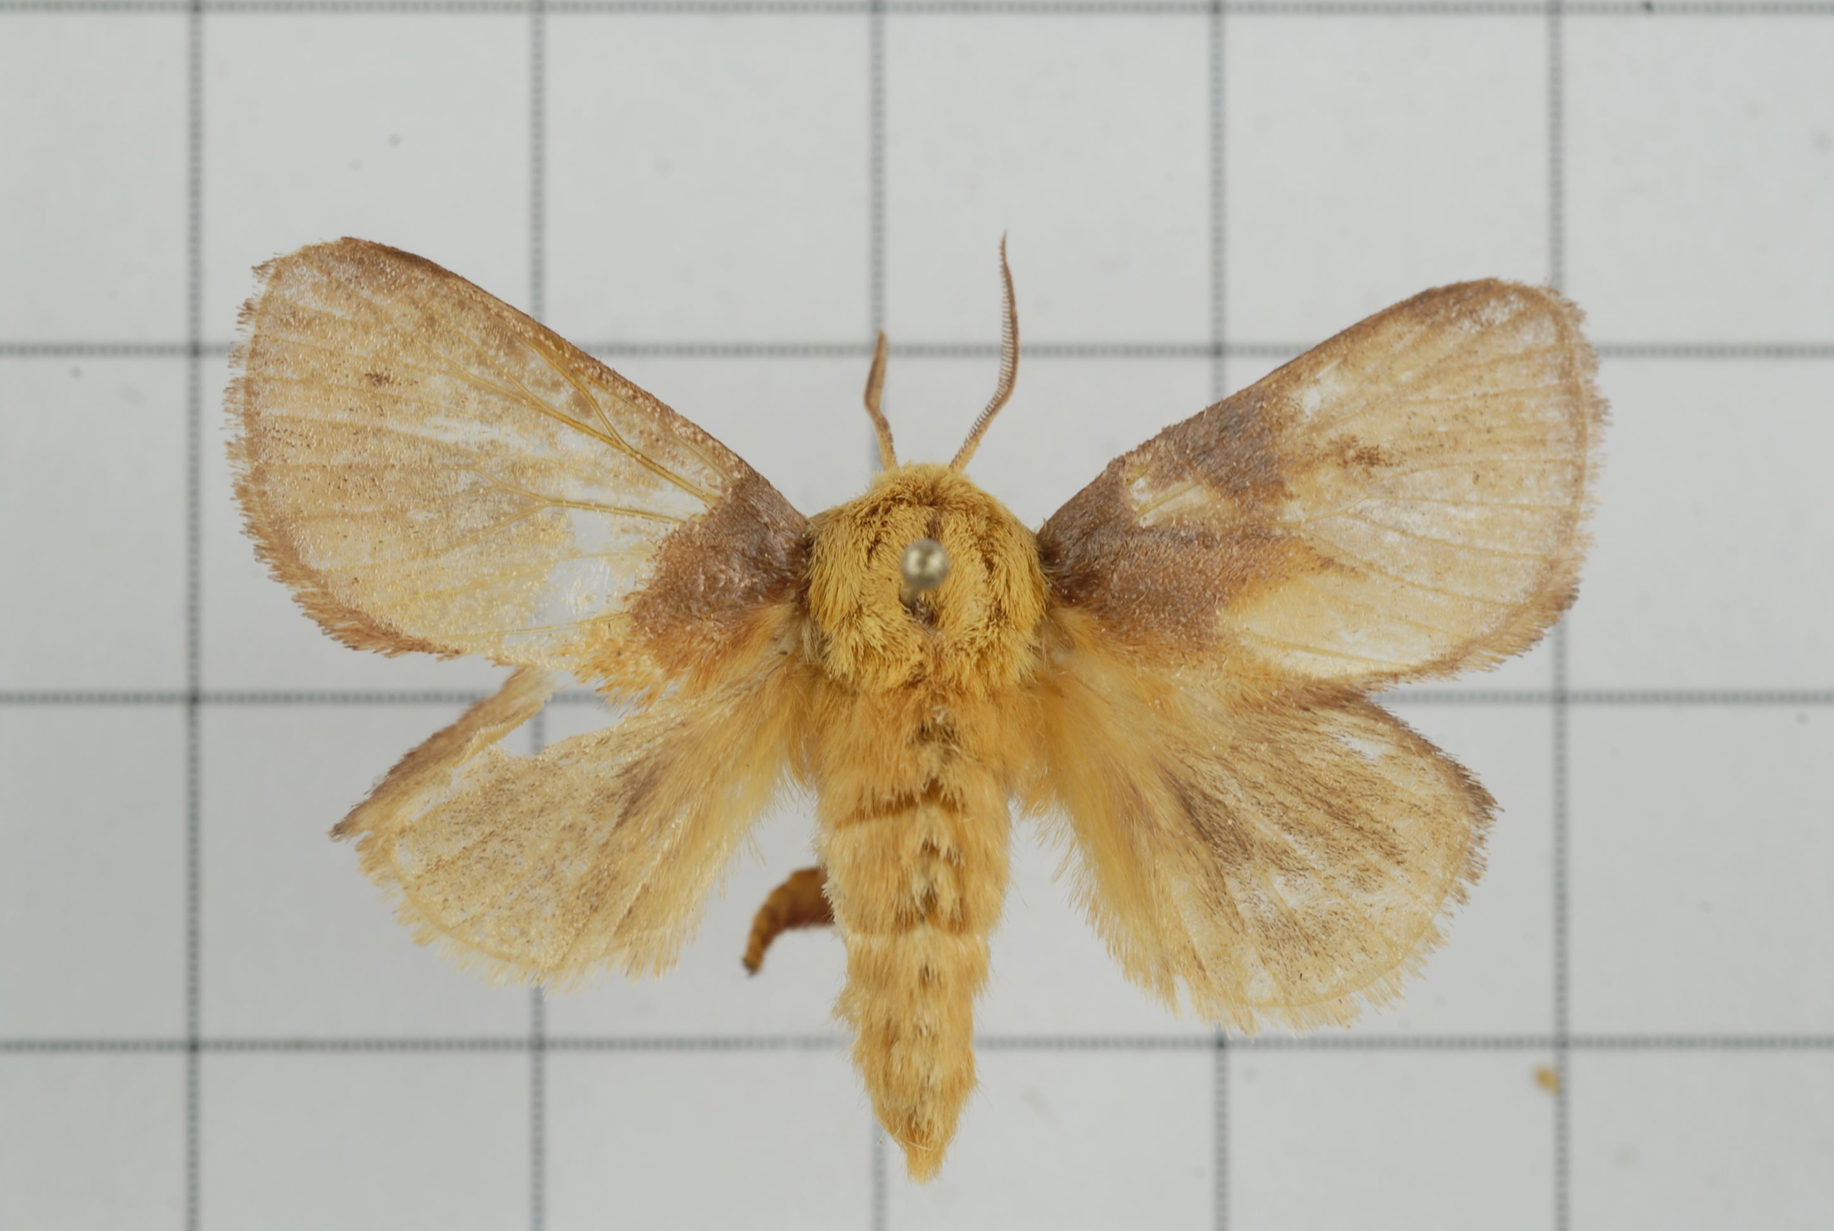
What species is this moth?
Narosoideus flavidorsalis
